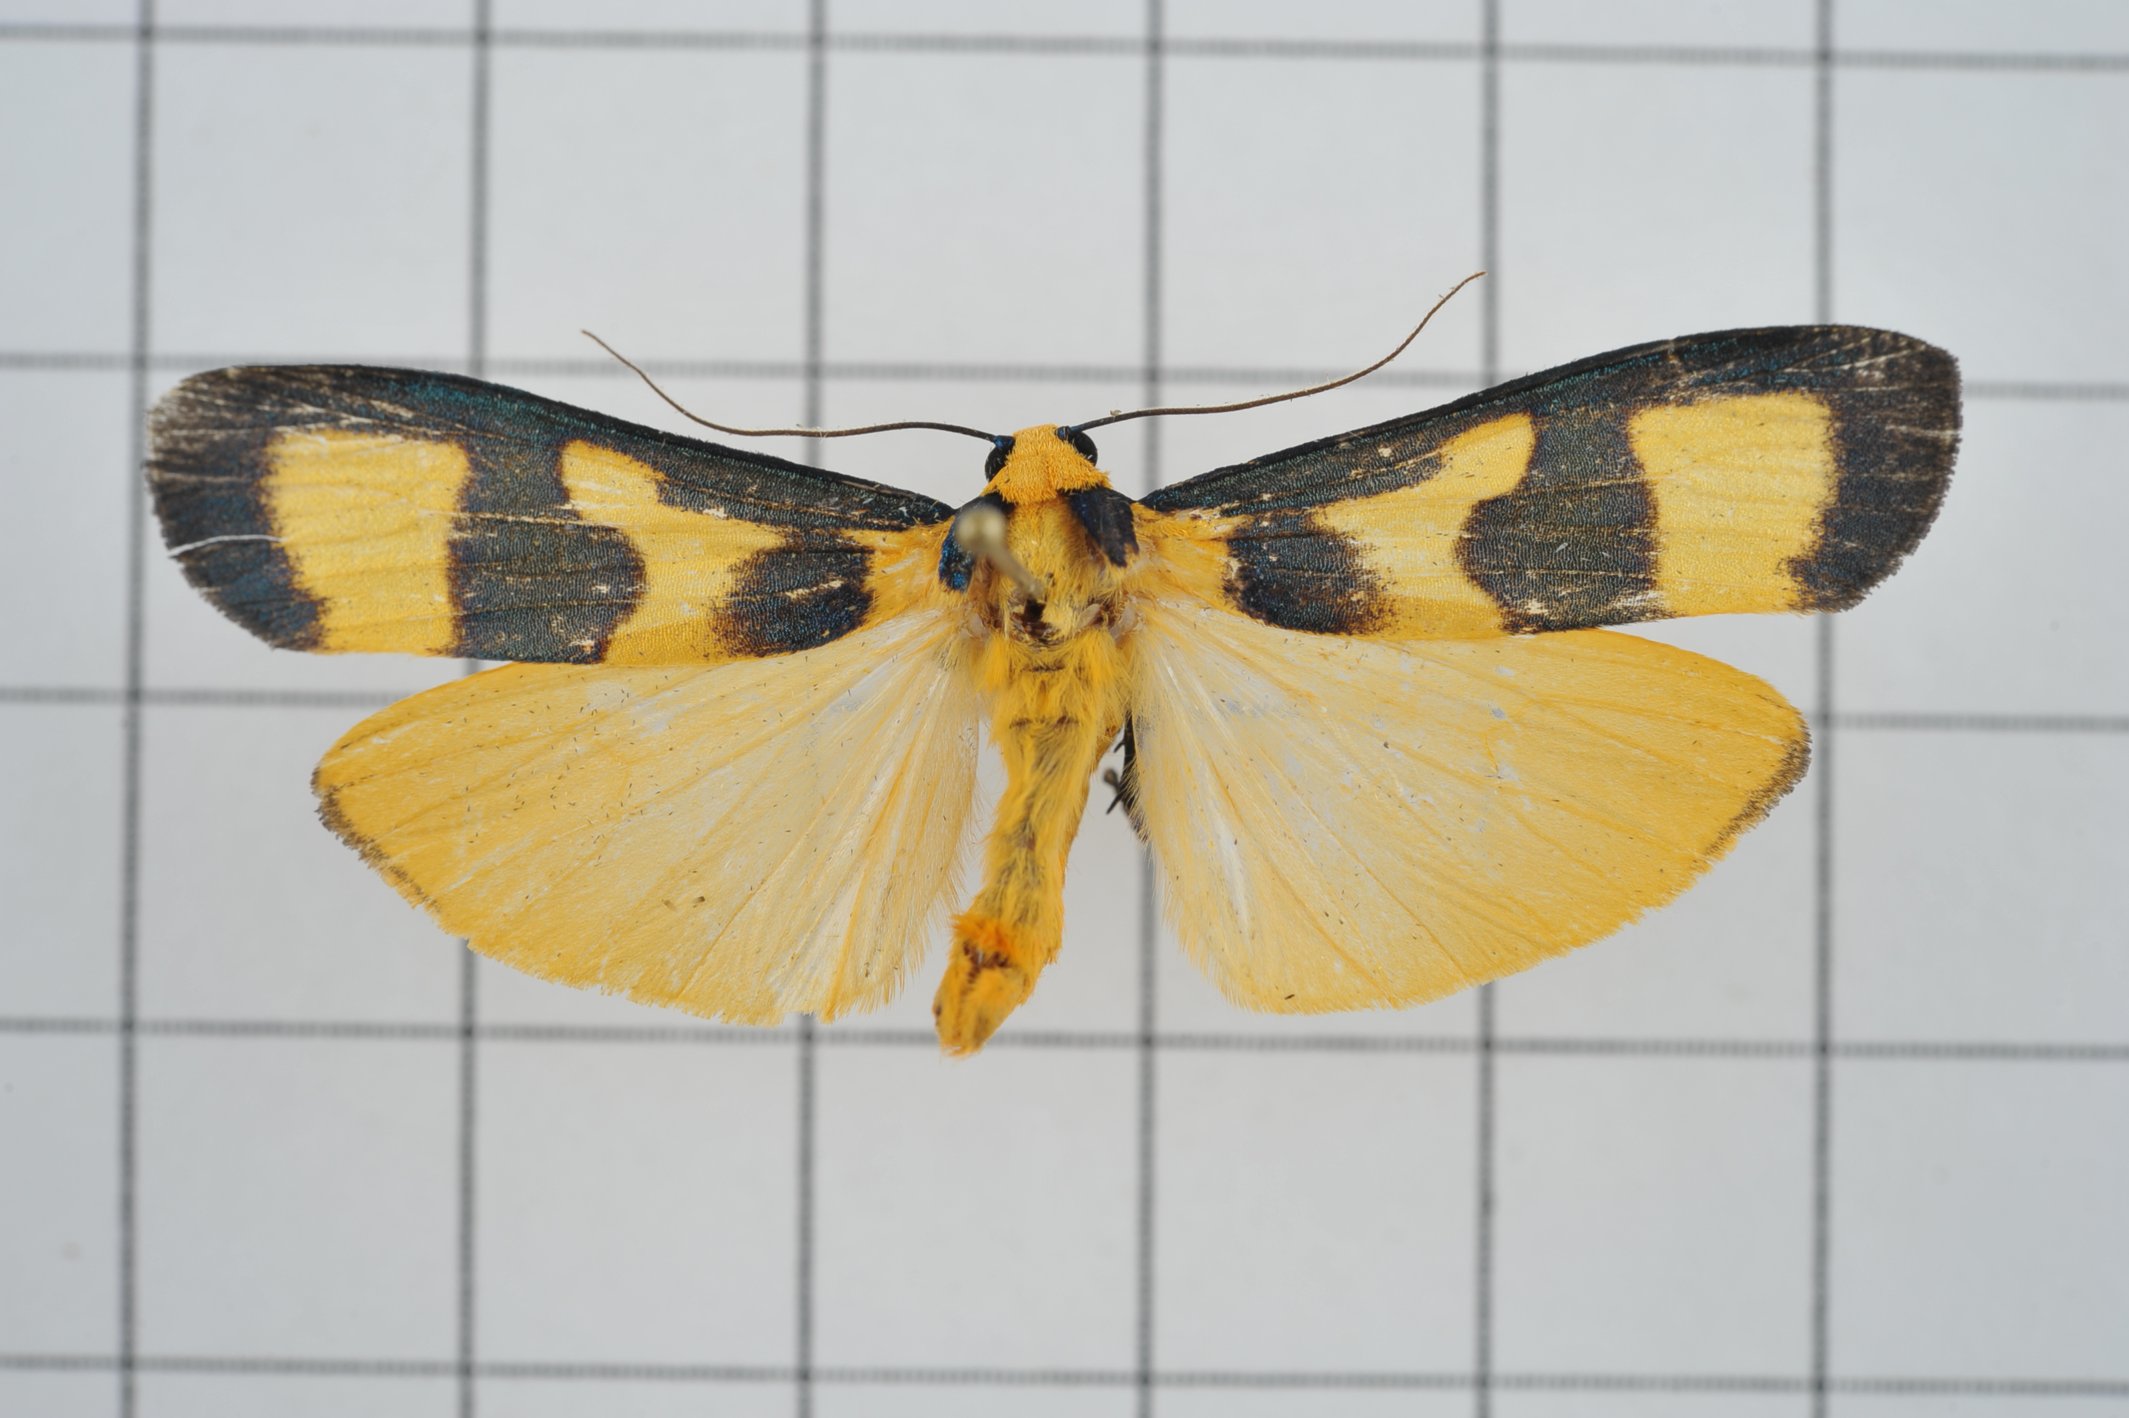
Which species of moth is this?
Chrysaeglia magnifica
